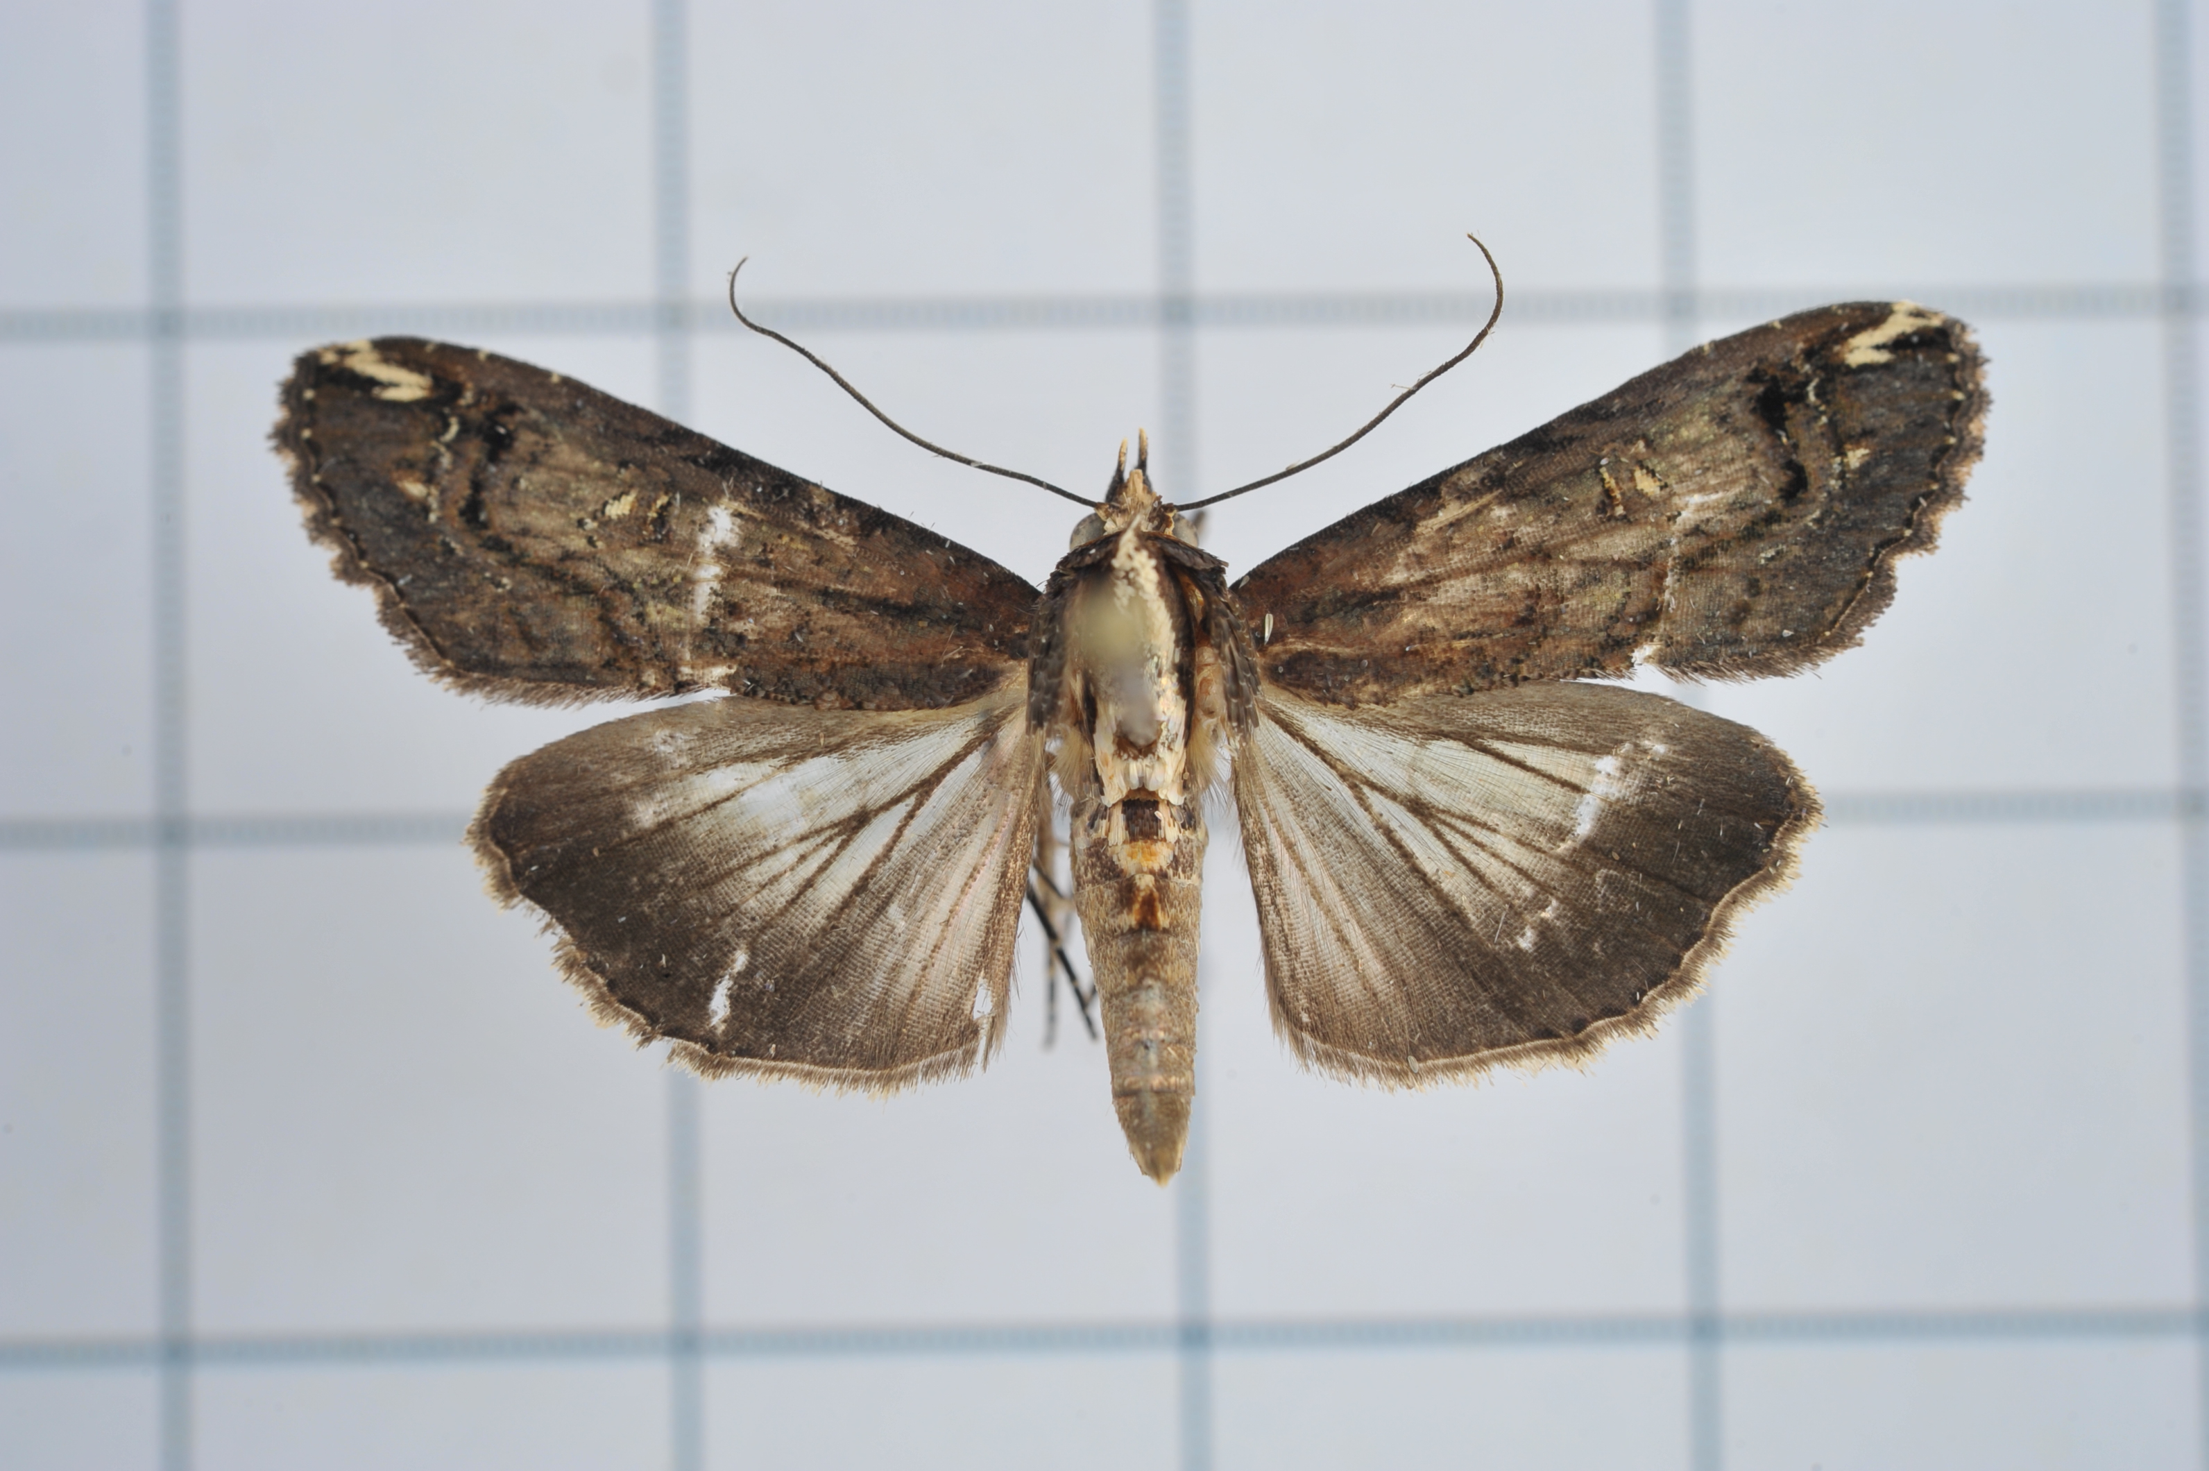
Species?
Lophoptera brunnama
